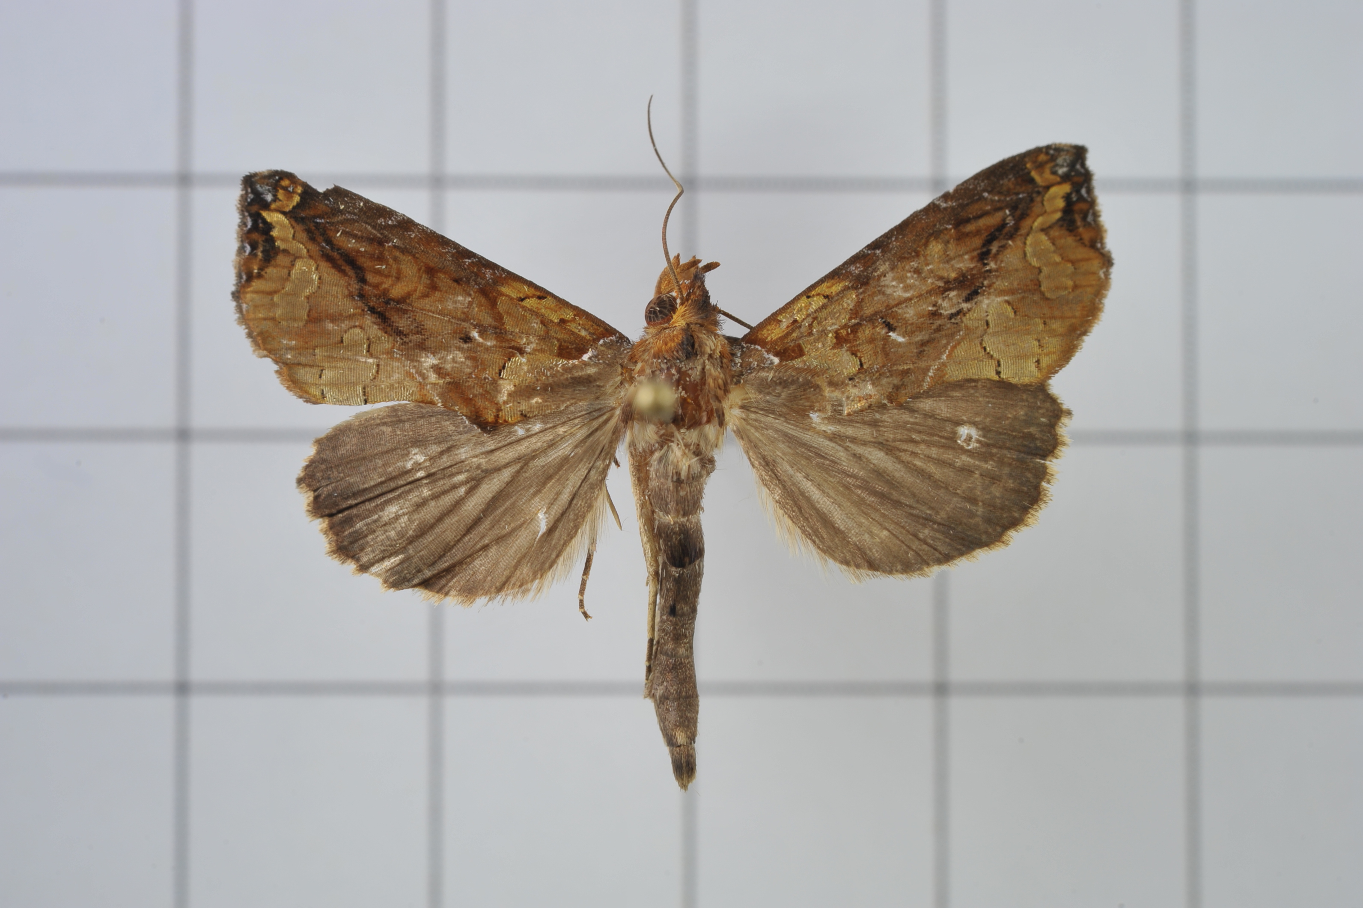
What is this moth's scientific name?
Plusiodonta coelonota
